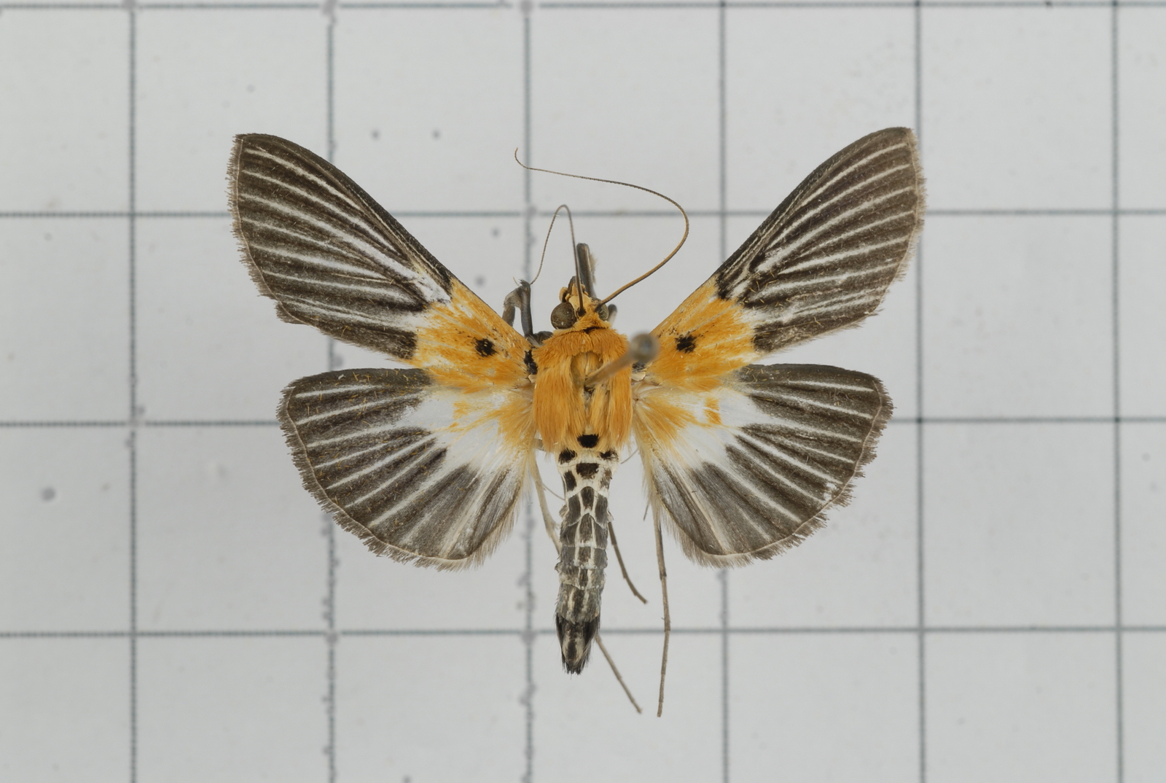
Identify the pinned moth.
Nevrina procopia
